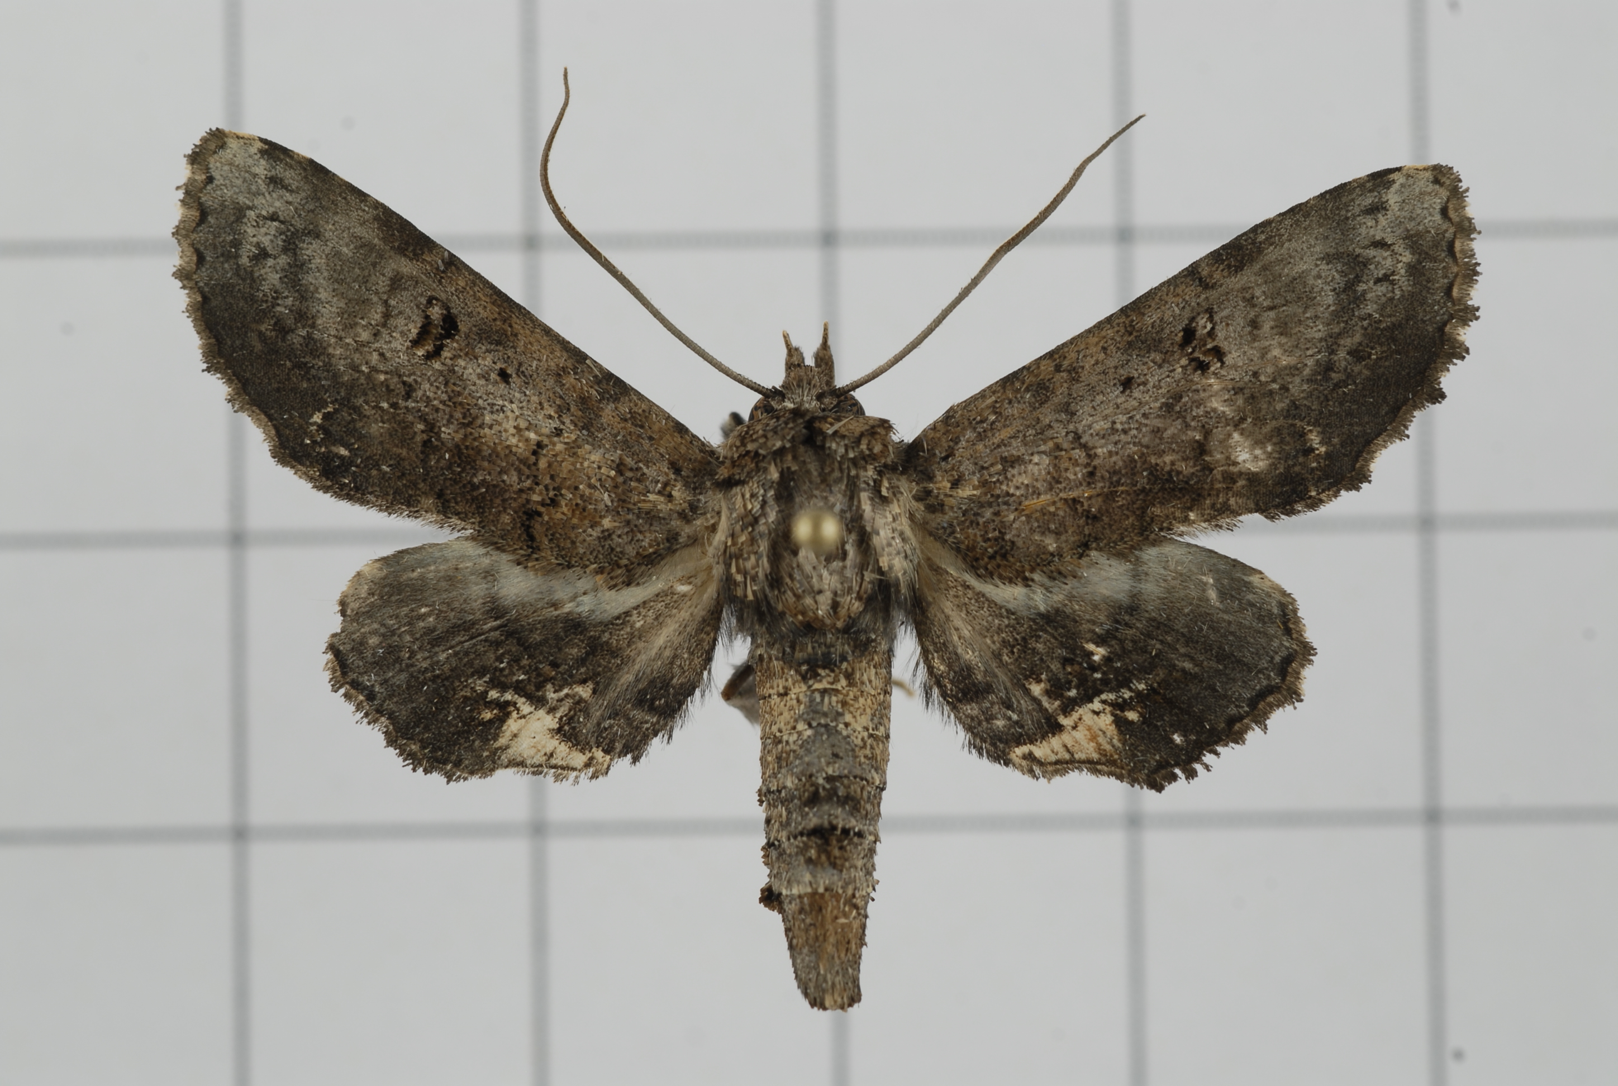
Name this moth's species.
Anuga supraconstricta
